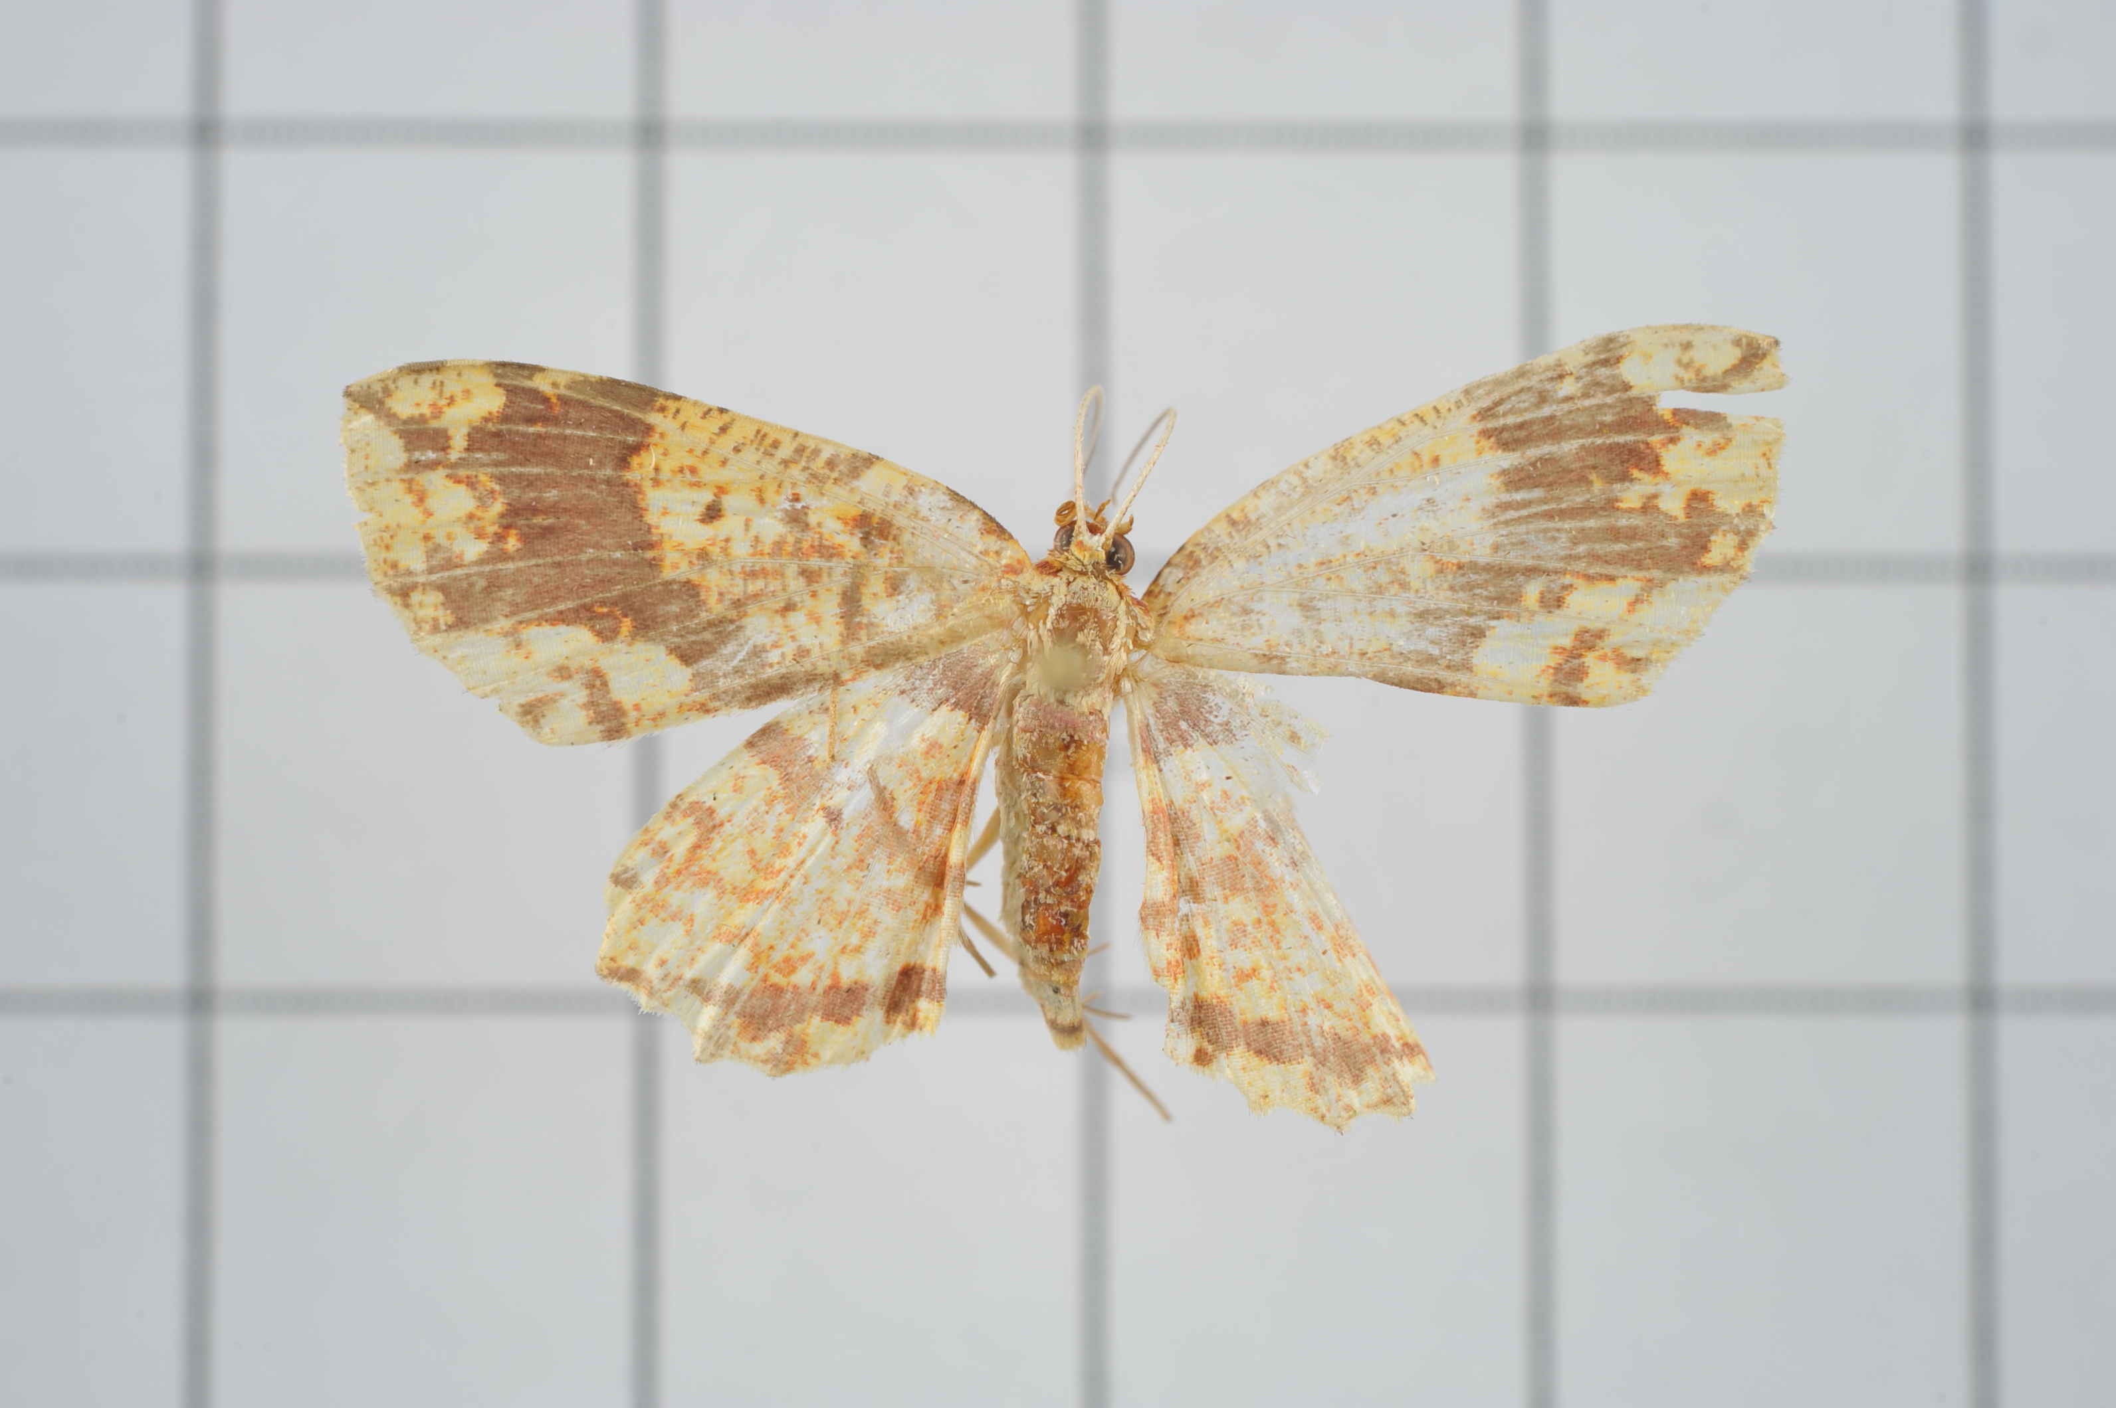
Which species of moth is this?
Yashmakia suffusa
